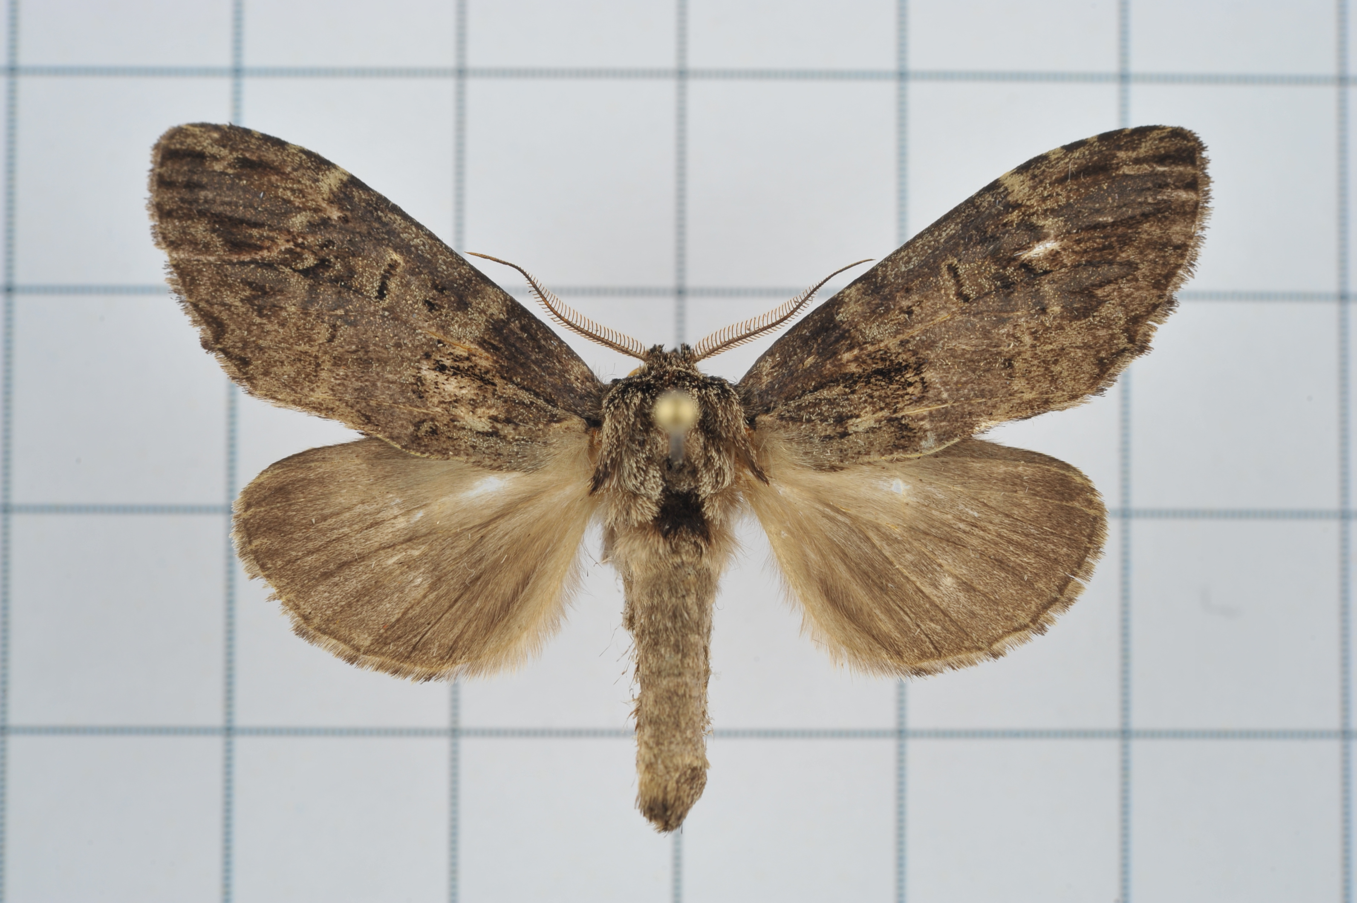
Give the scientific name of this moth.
Hyperaeschrella kosemponica
